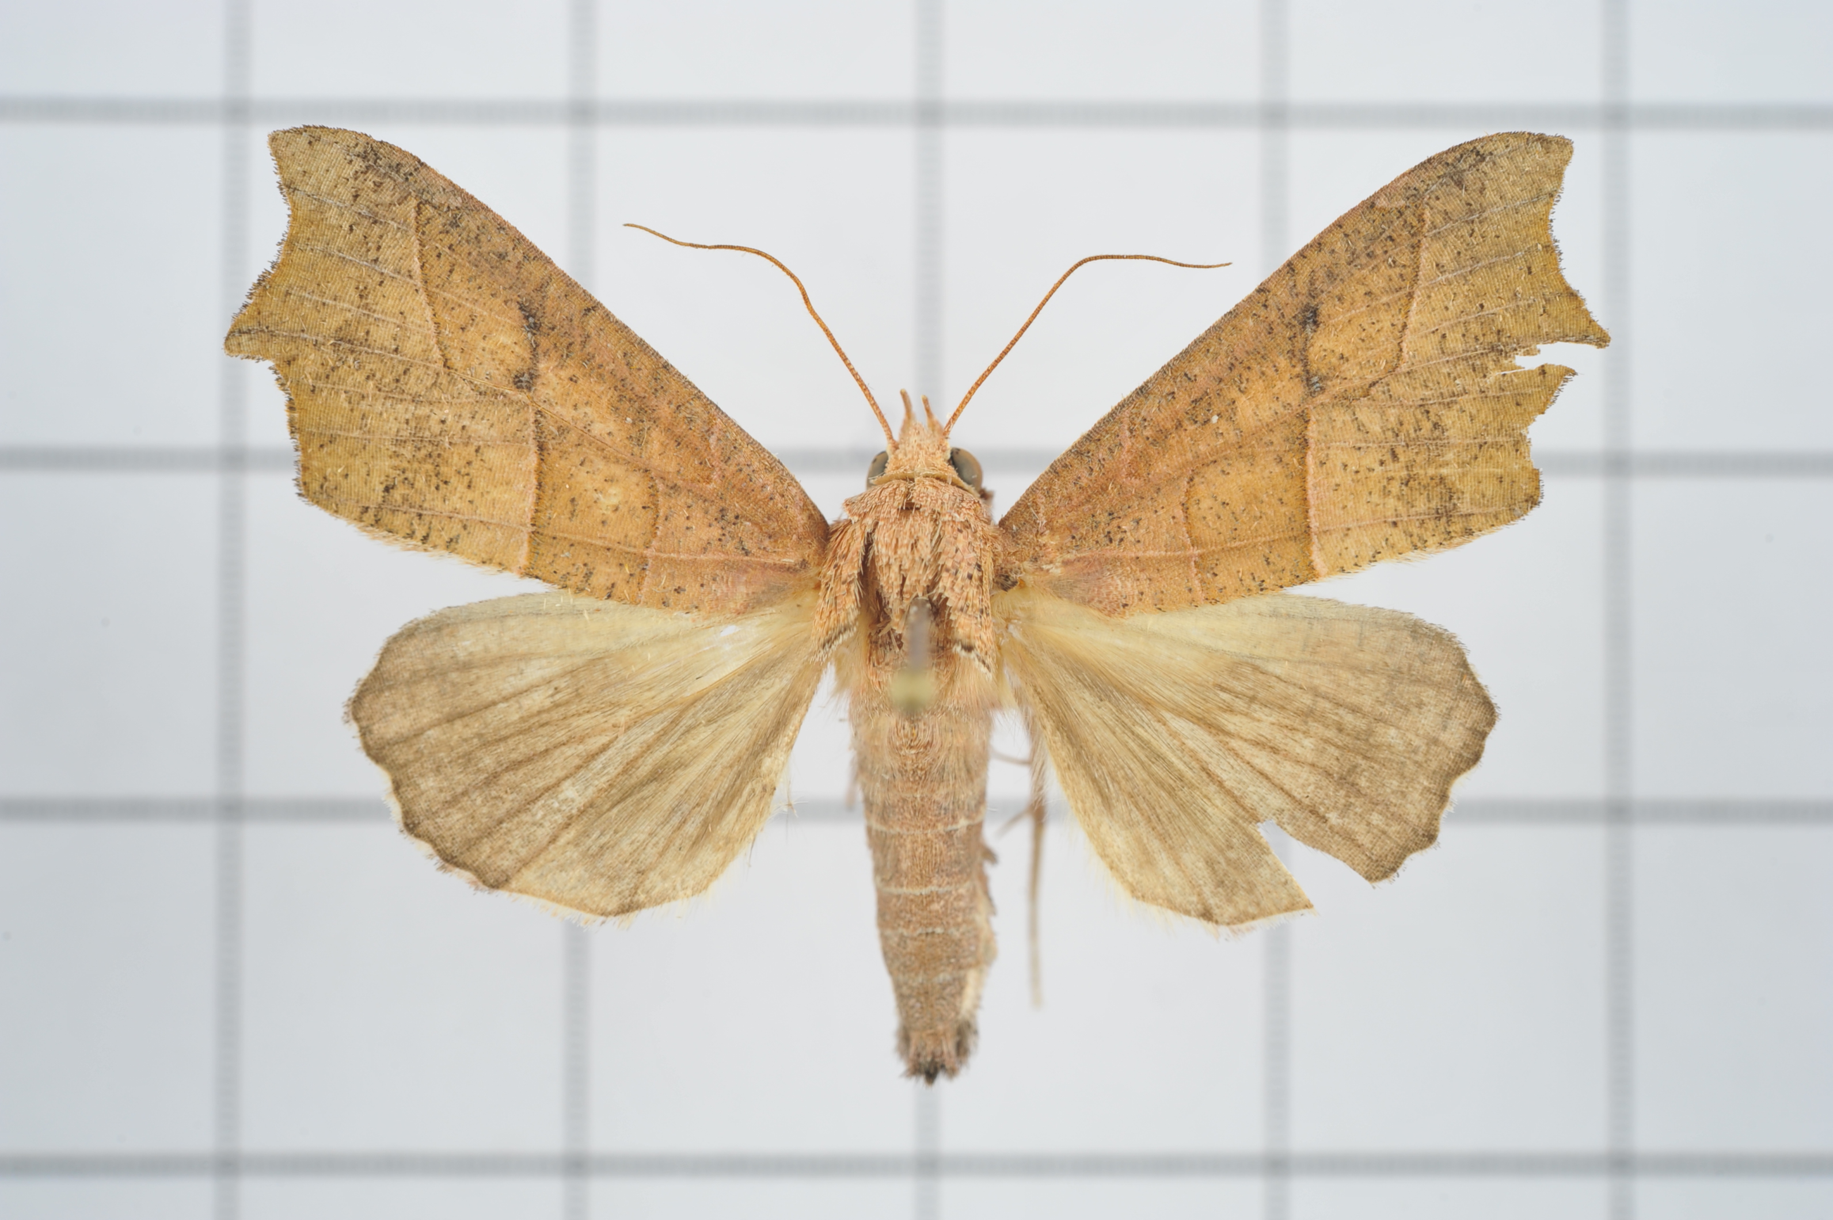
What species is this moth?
Gonitis mesogona
